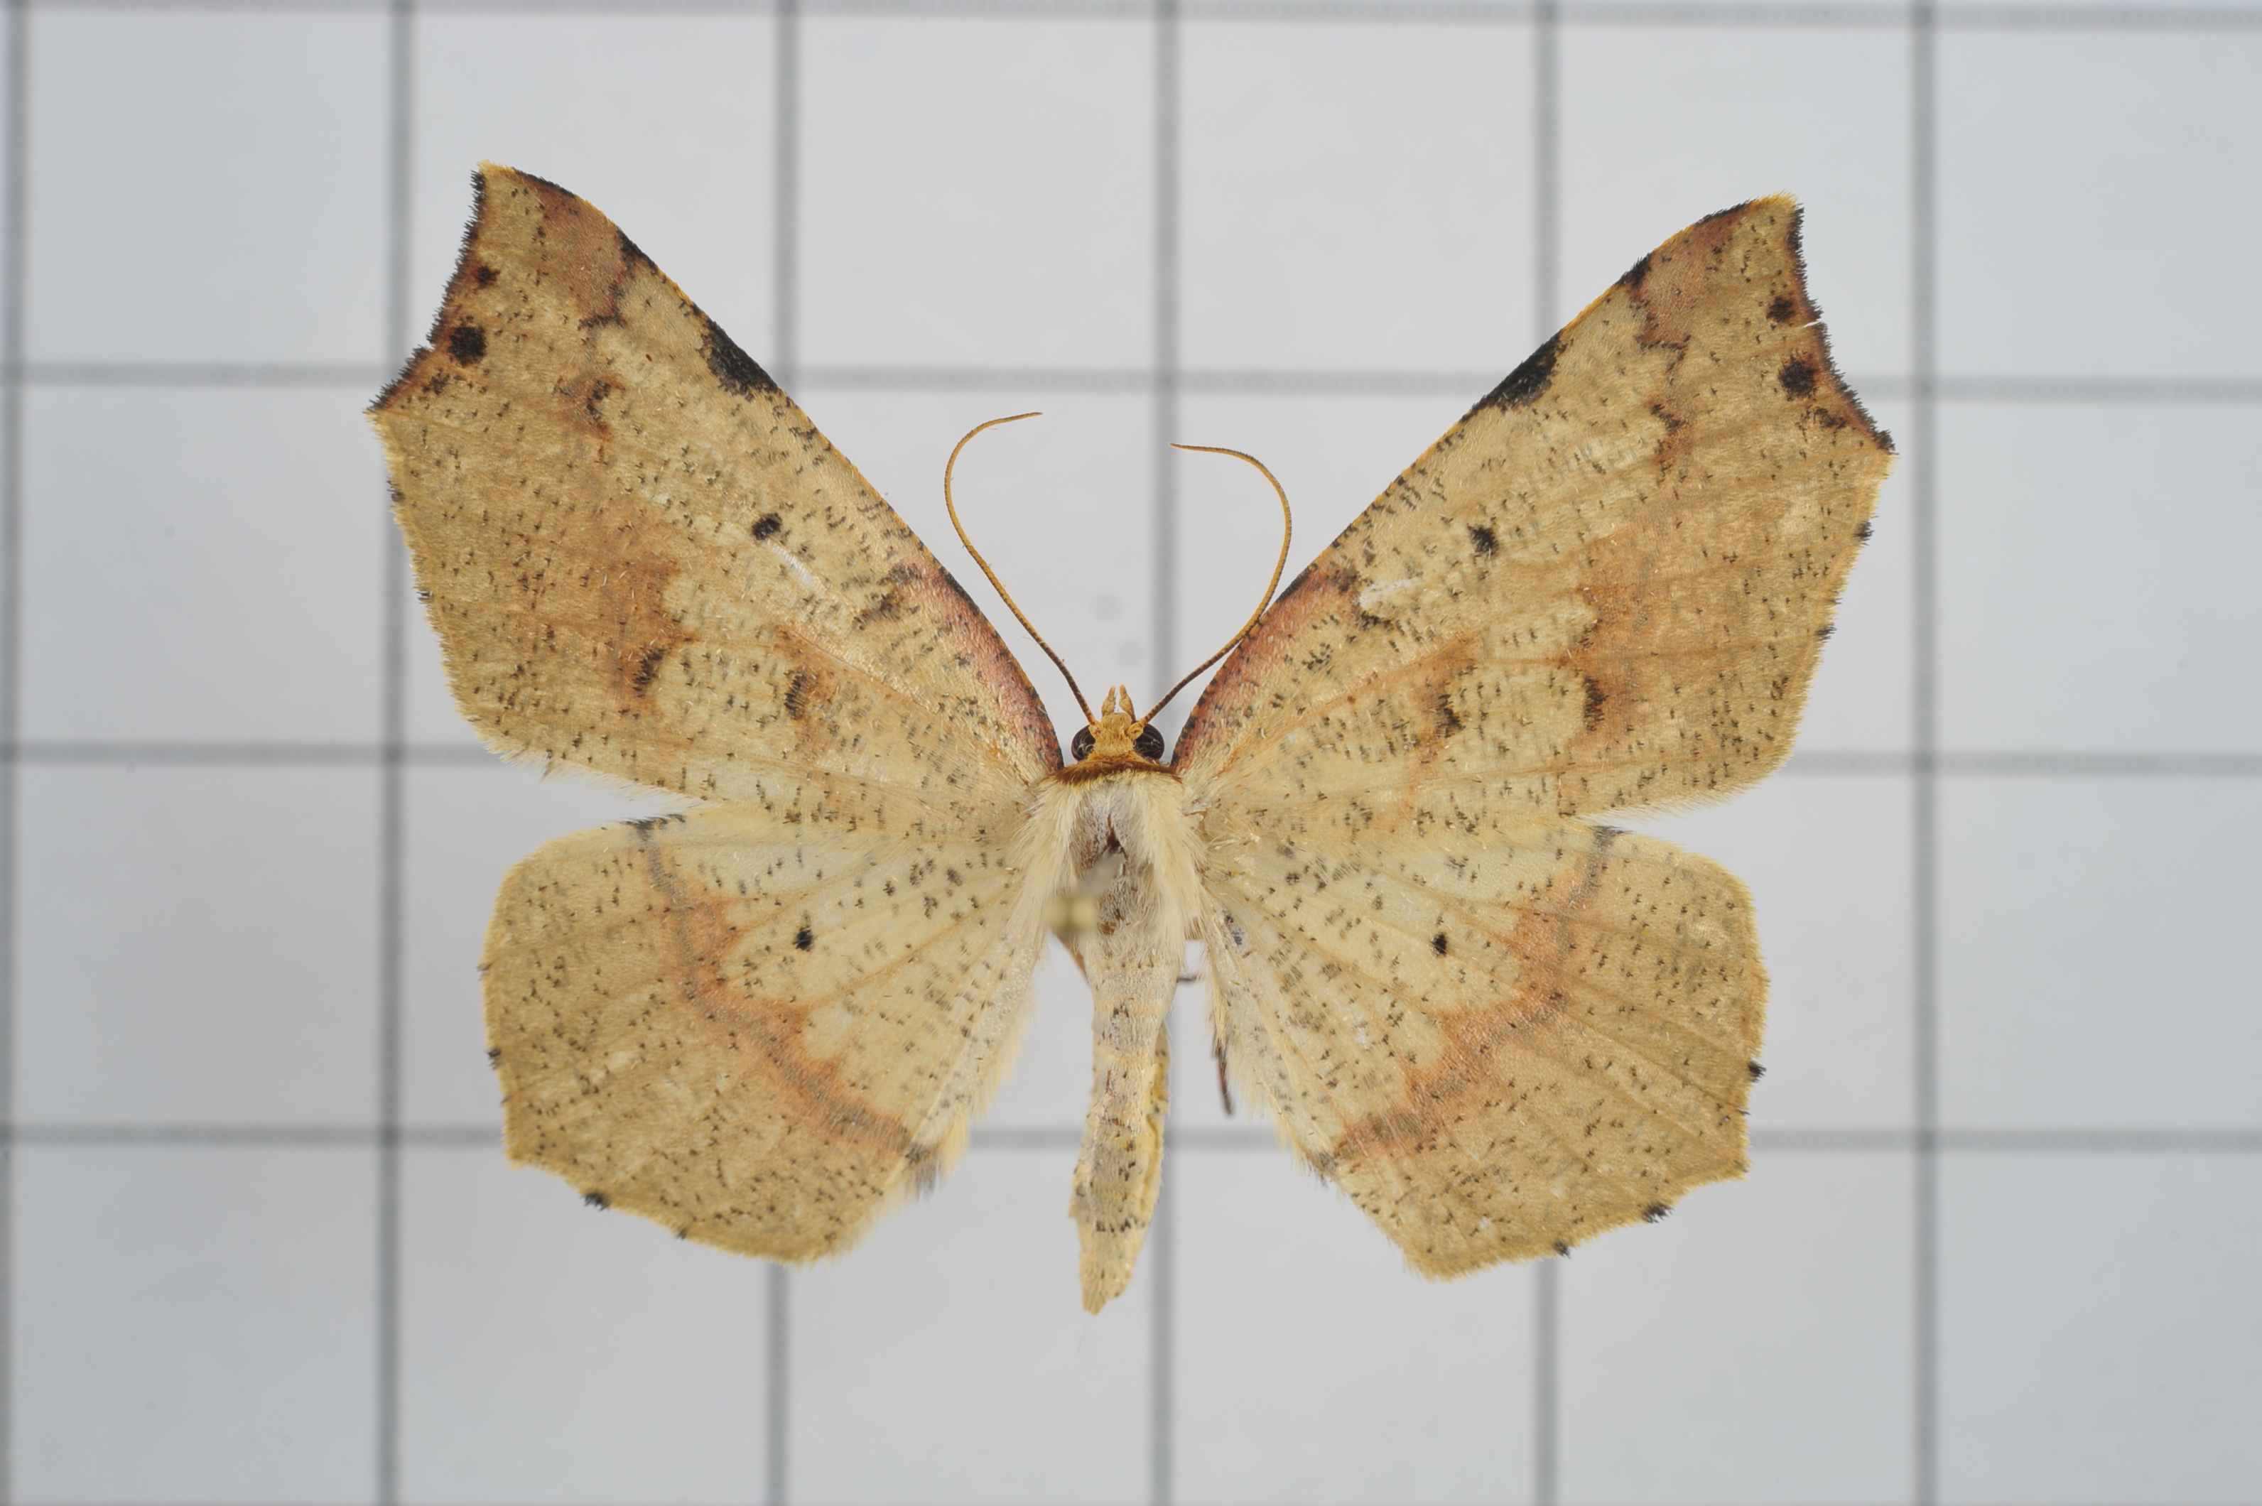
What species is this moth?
Pareclipsis umbrata
